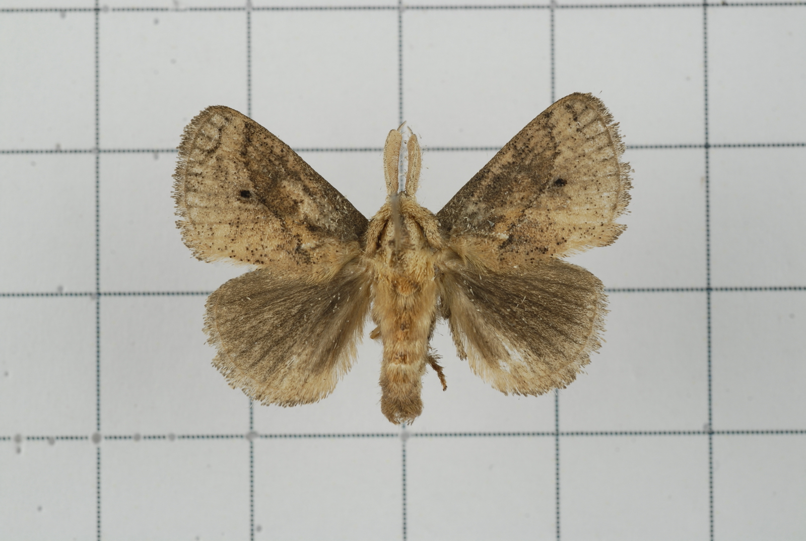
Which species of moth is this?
Susica sinensis
